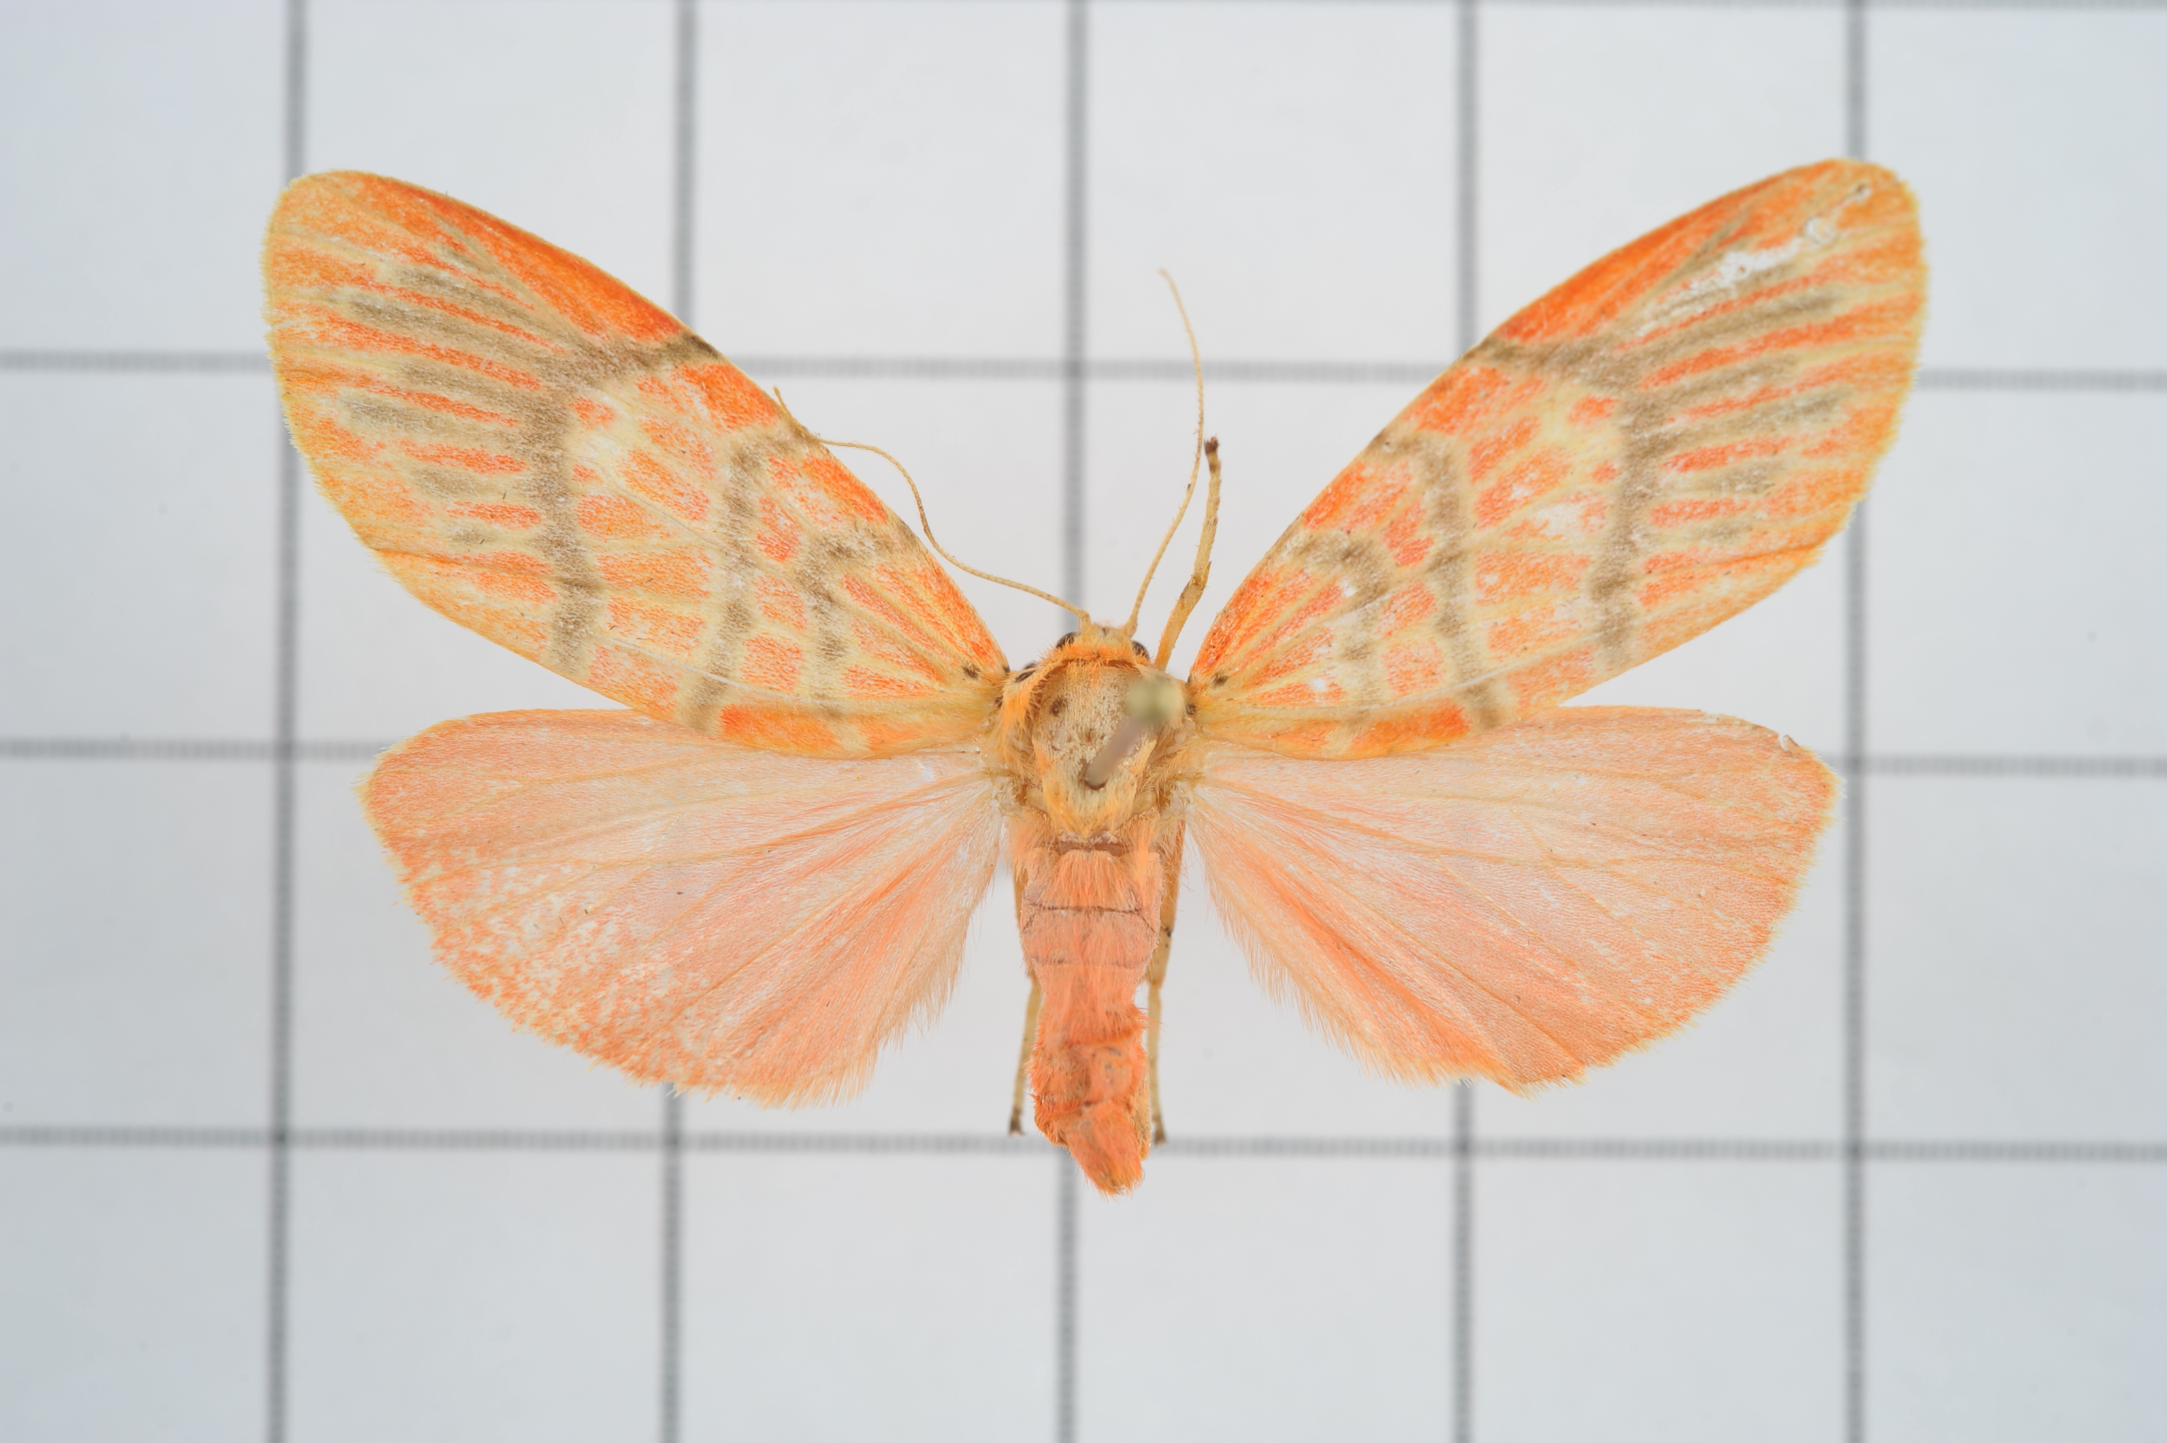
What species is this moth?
Barsine sauteri
